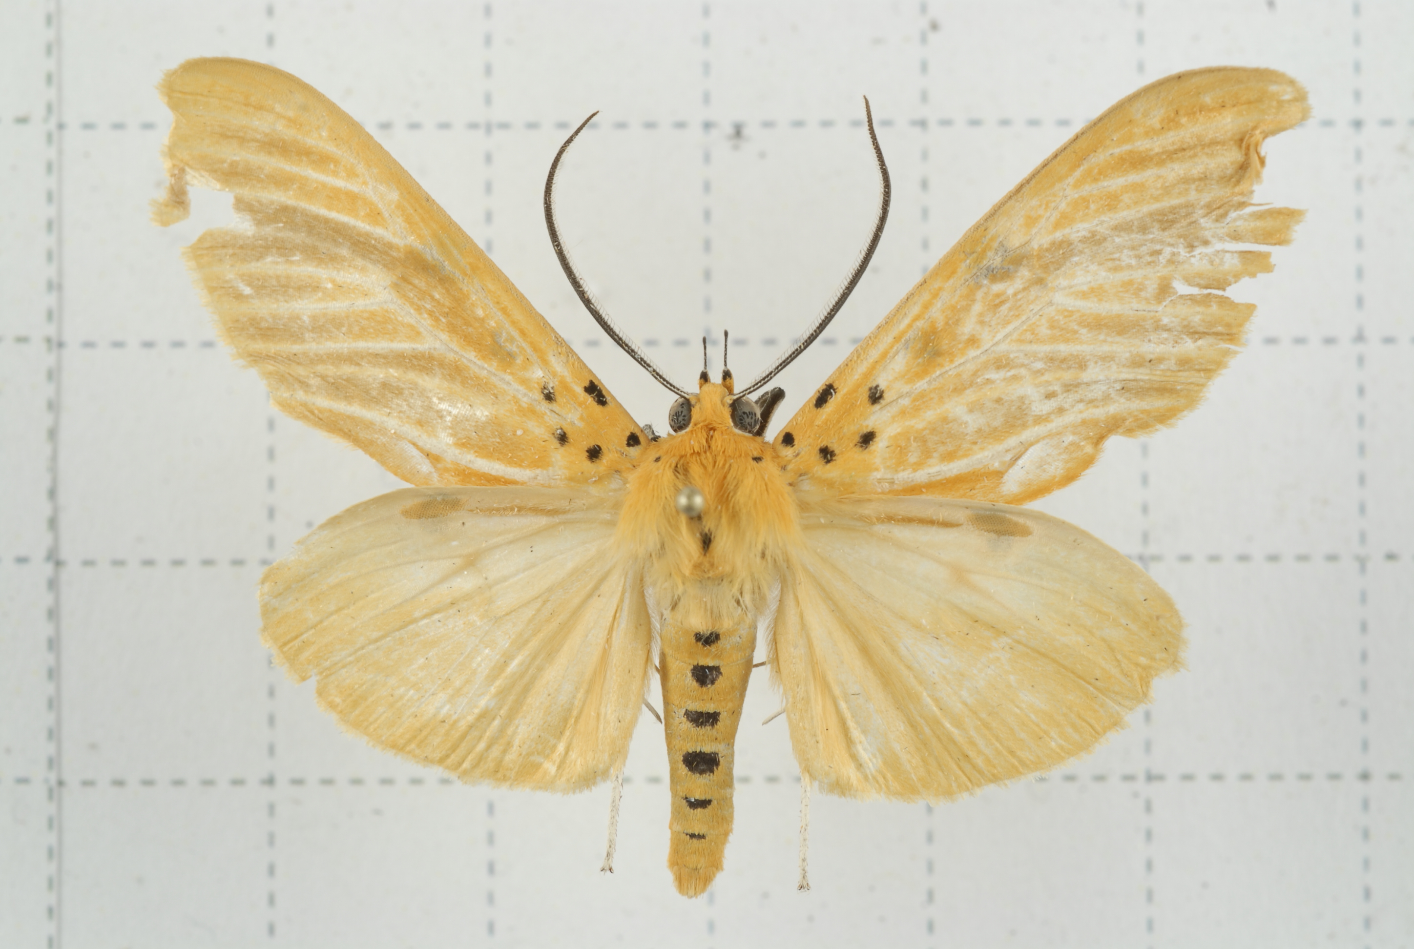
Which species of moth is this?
Asota egens confinis
